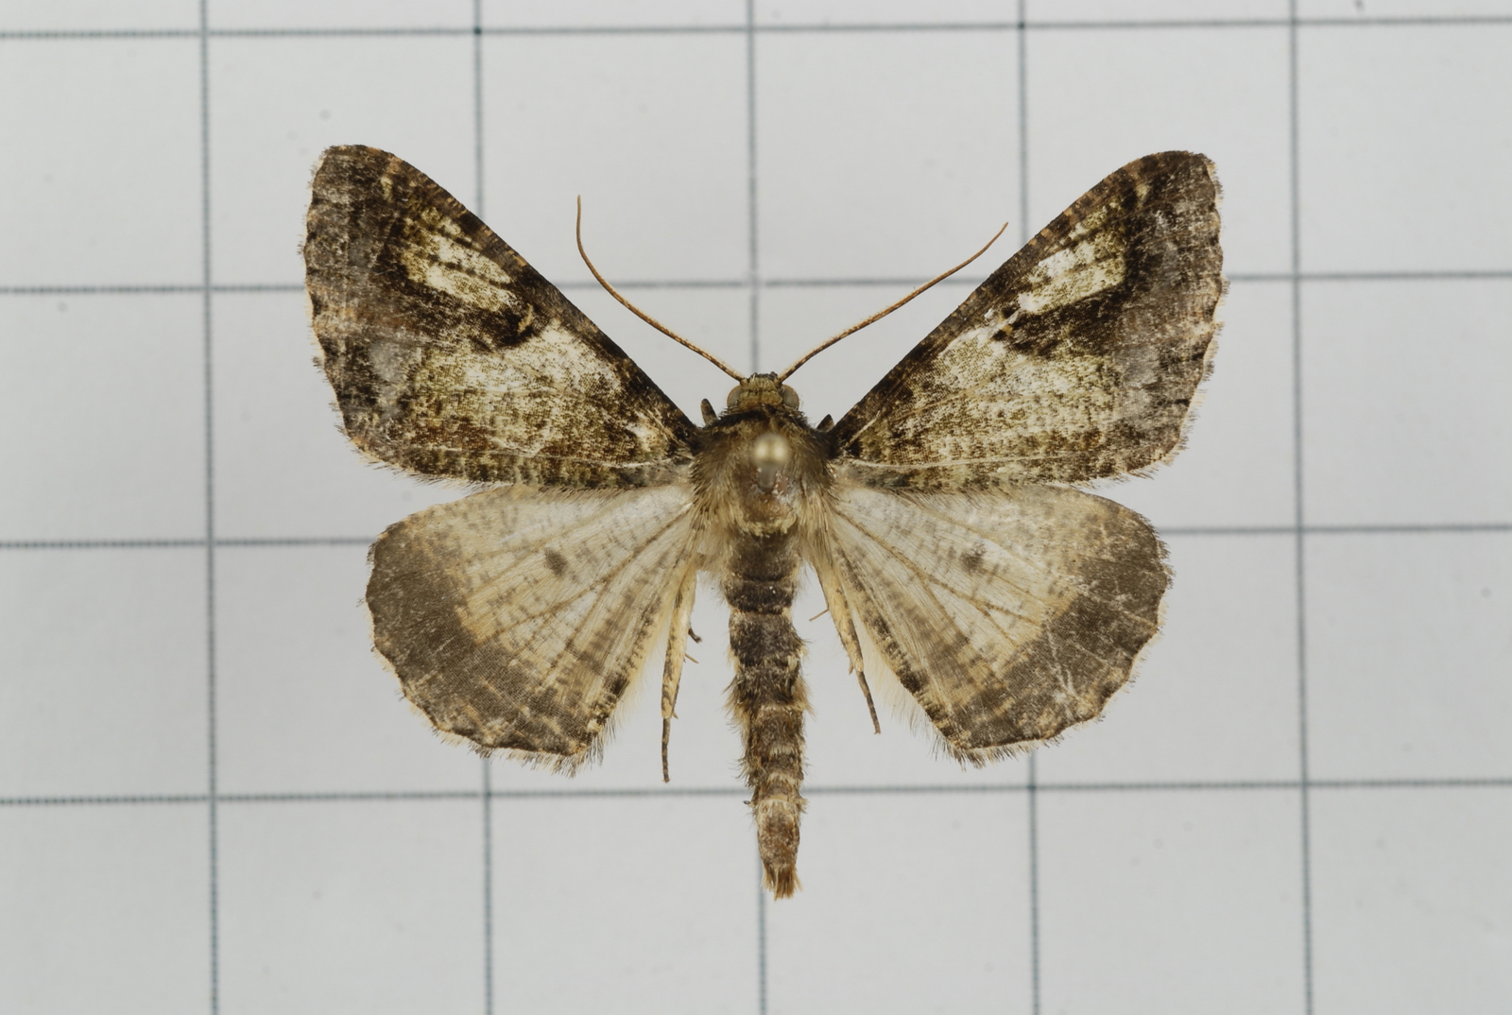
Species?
Gasterocome pannosaria orta
